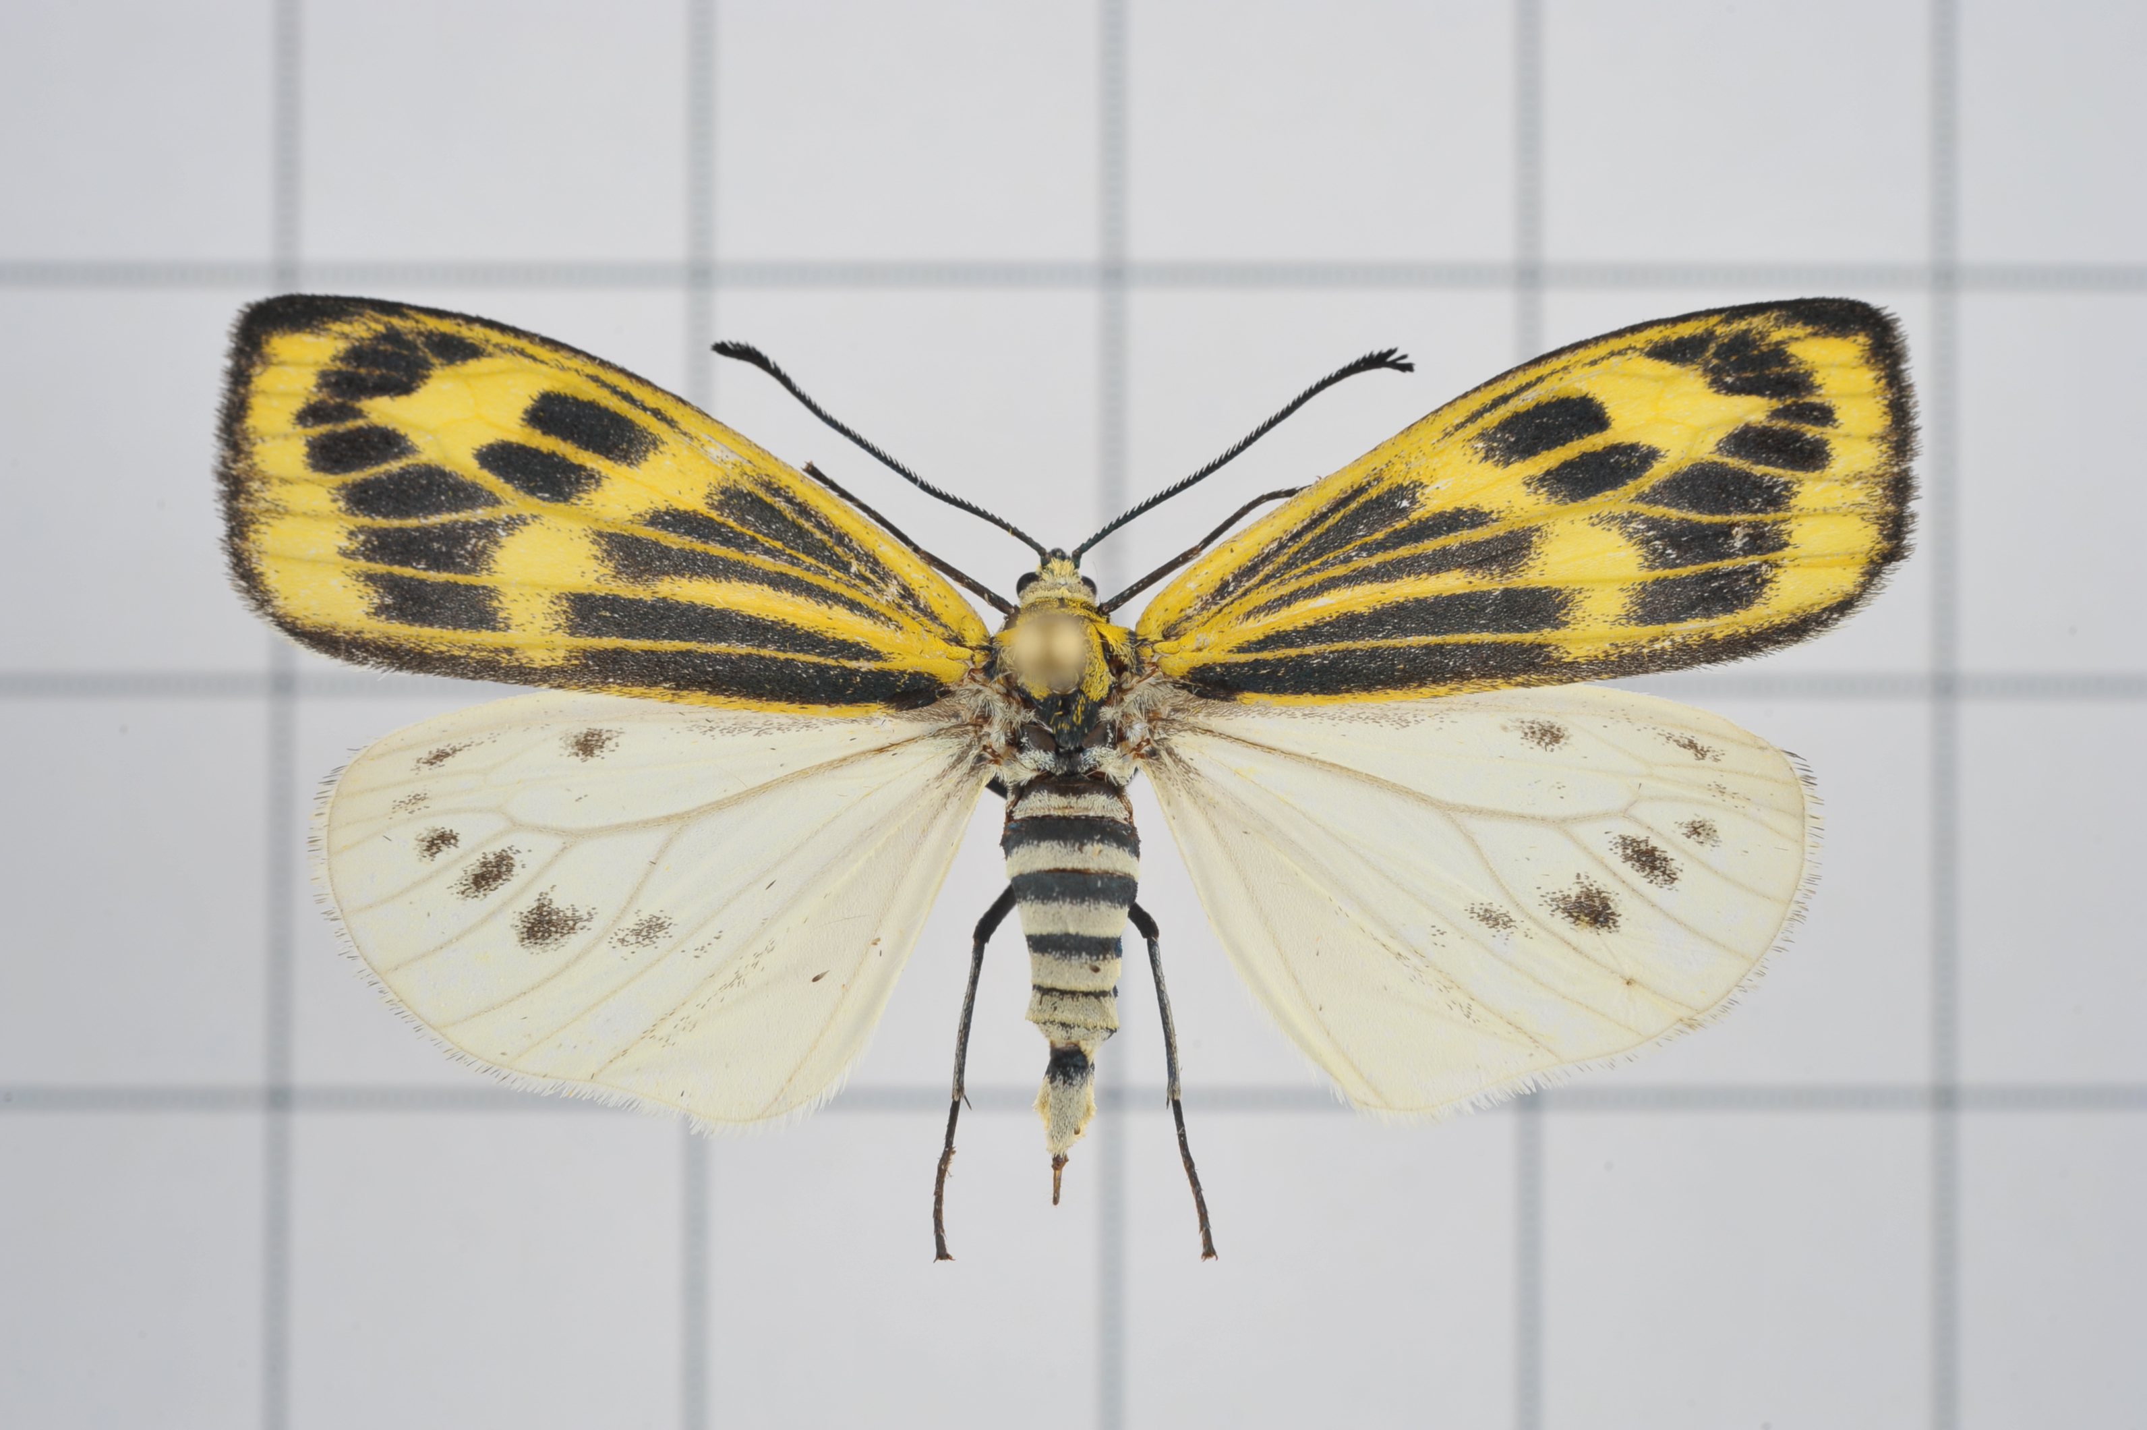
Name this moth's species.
Soritia choui
